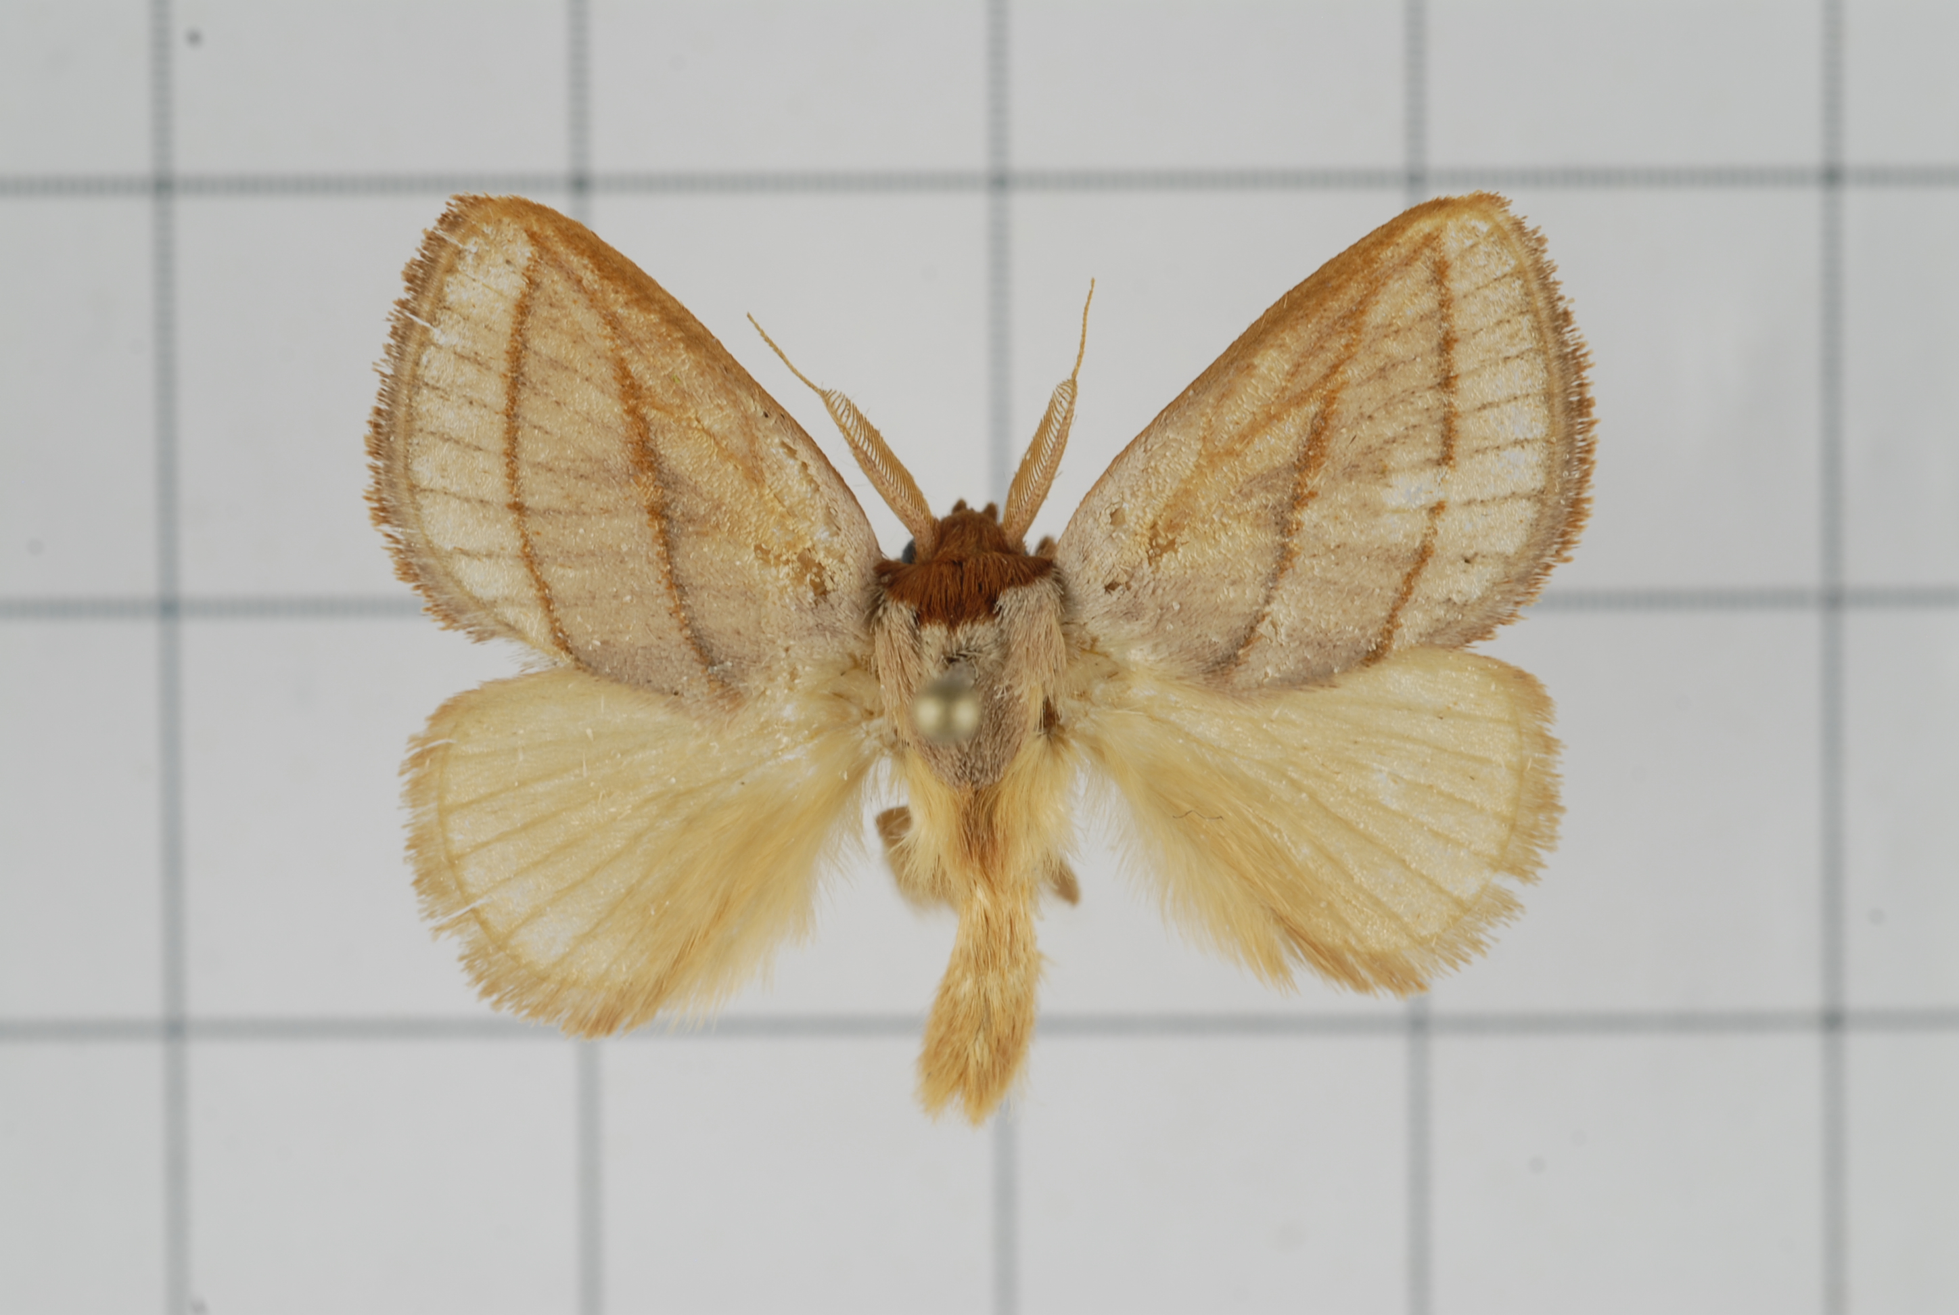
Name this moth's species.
Cania heppneri
